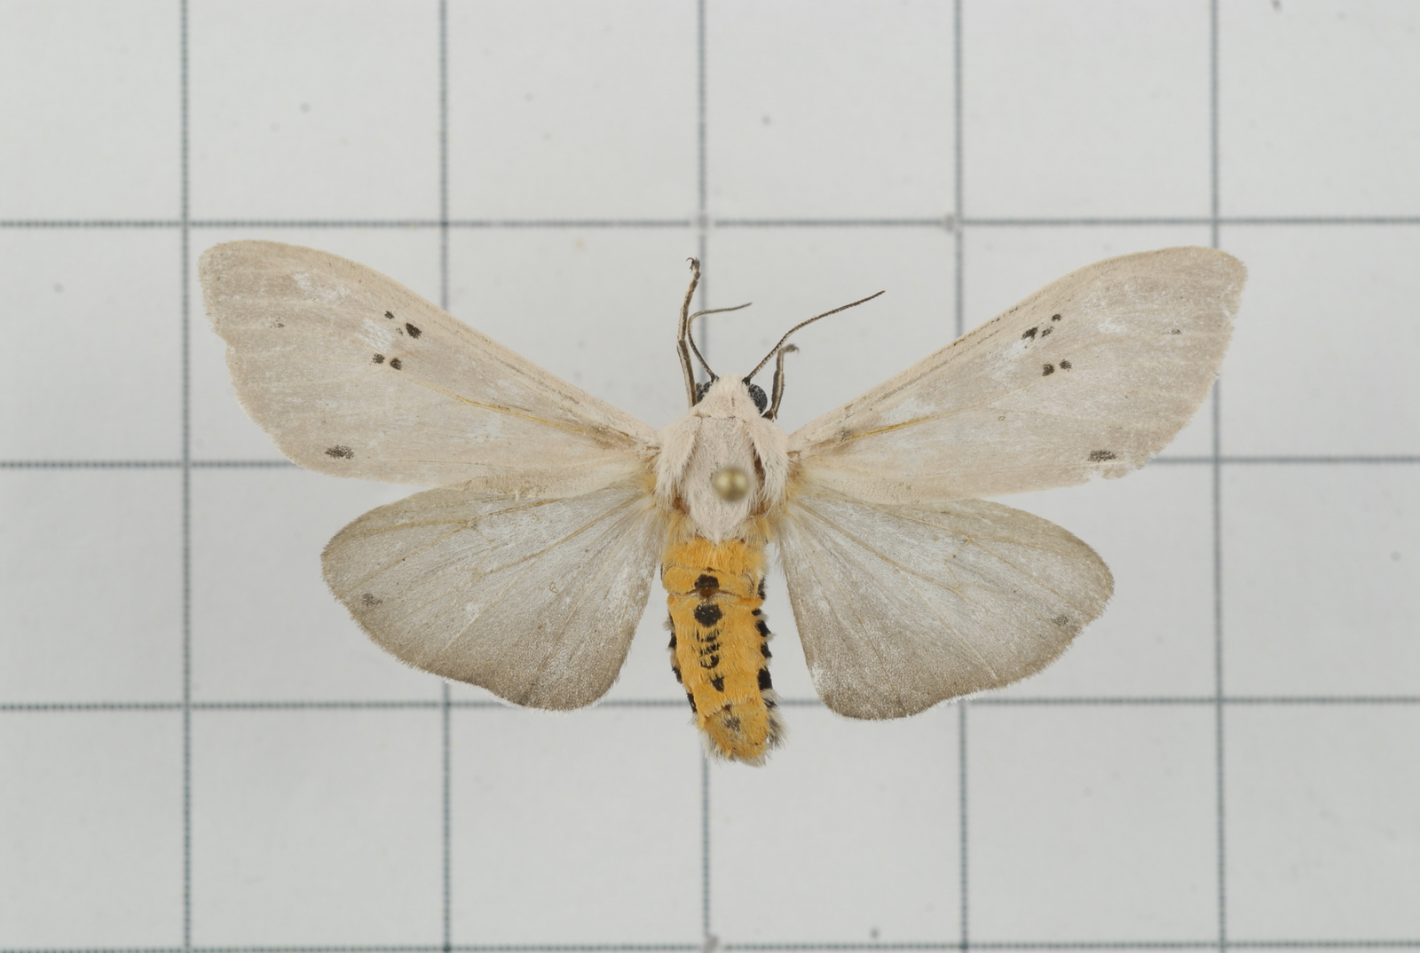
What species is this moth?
Creatonotos transiens koni
